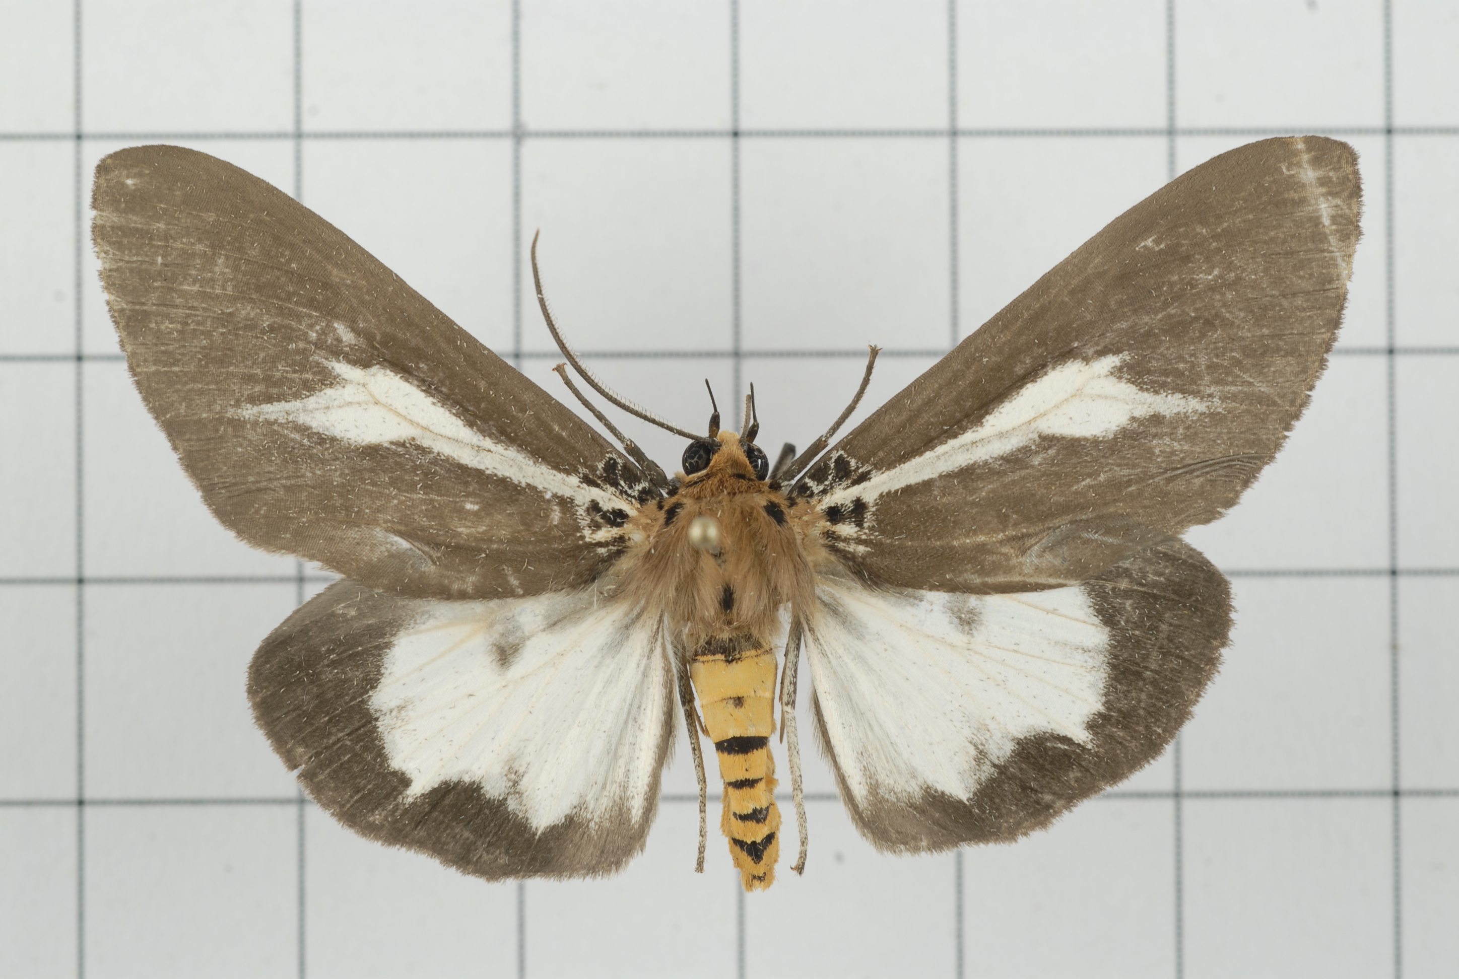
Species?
Asota heliconia zebrina
